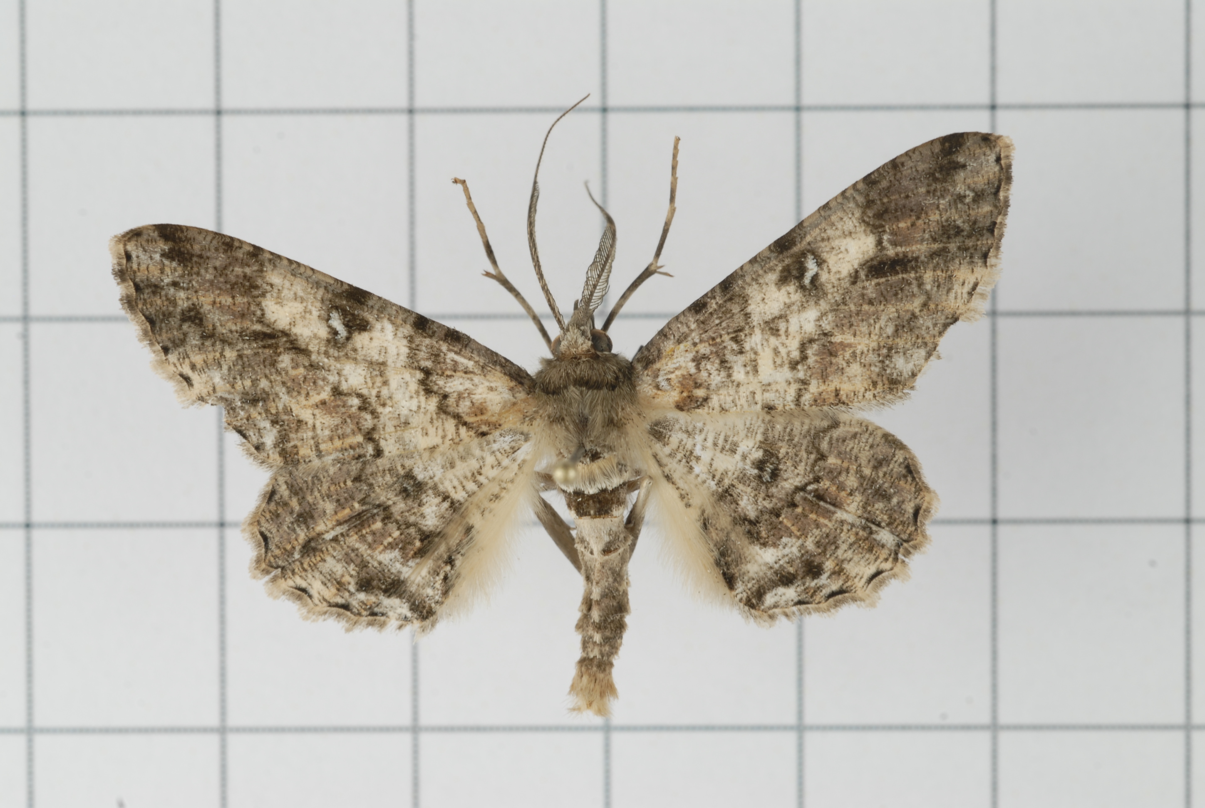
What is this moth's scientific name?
Cleora alienaria
